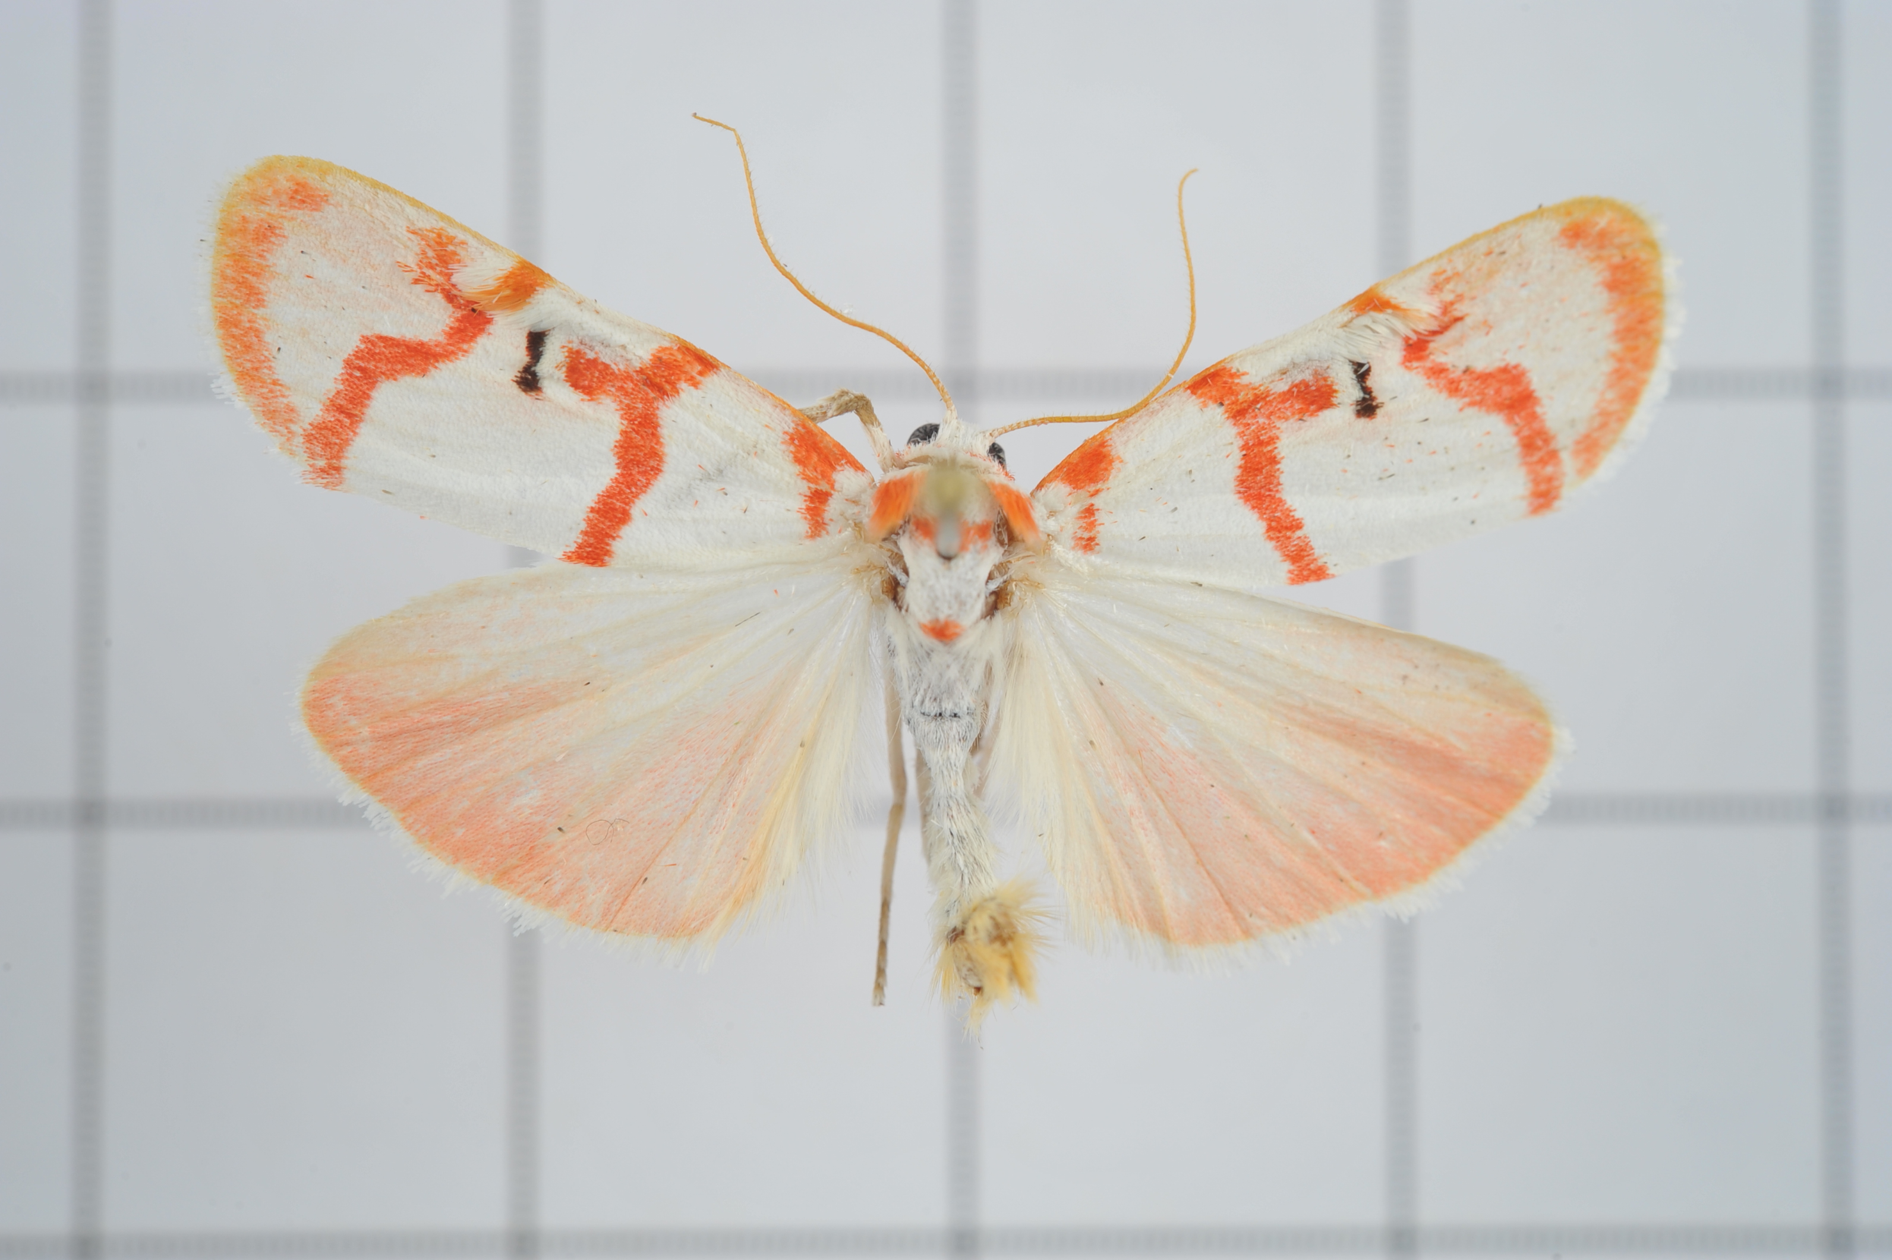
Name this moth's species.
Cyana hamata hamata
